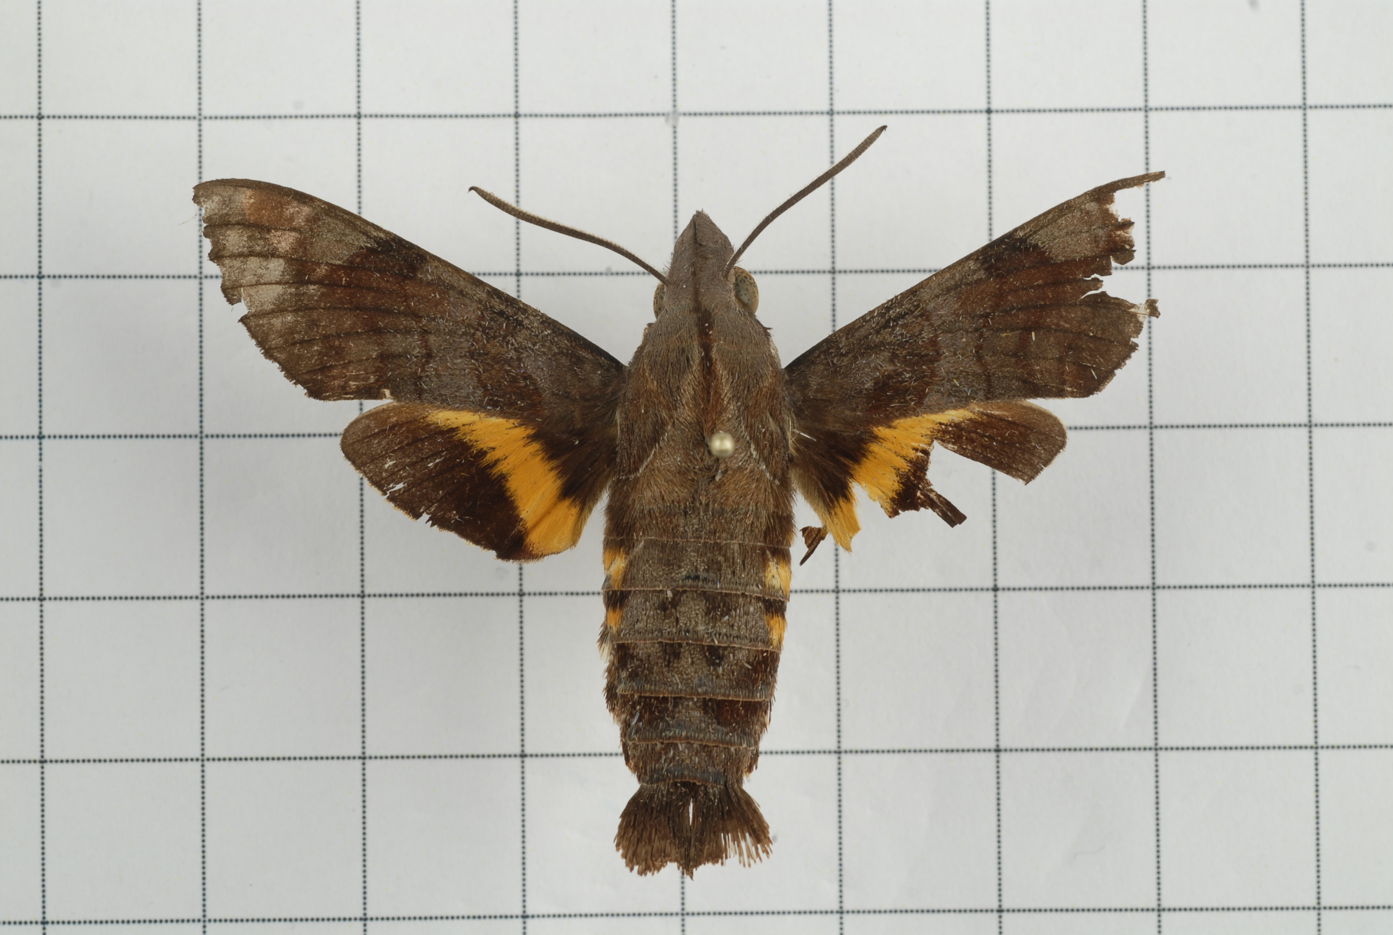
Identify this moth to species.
Macroglossum saga
